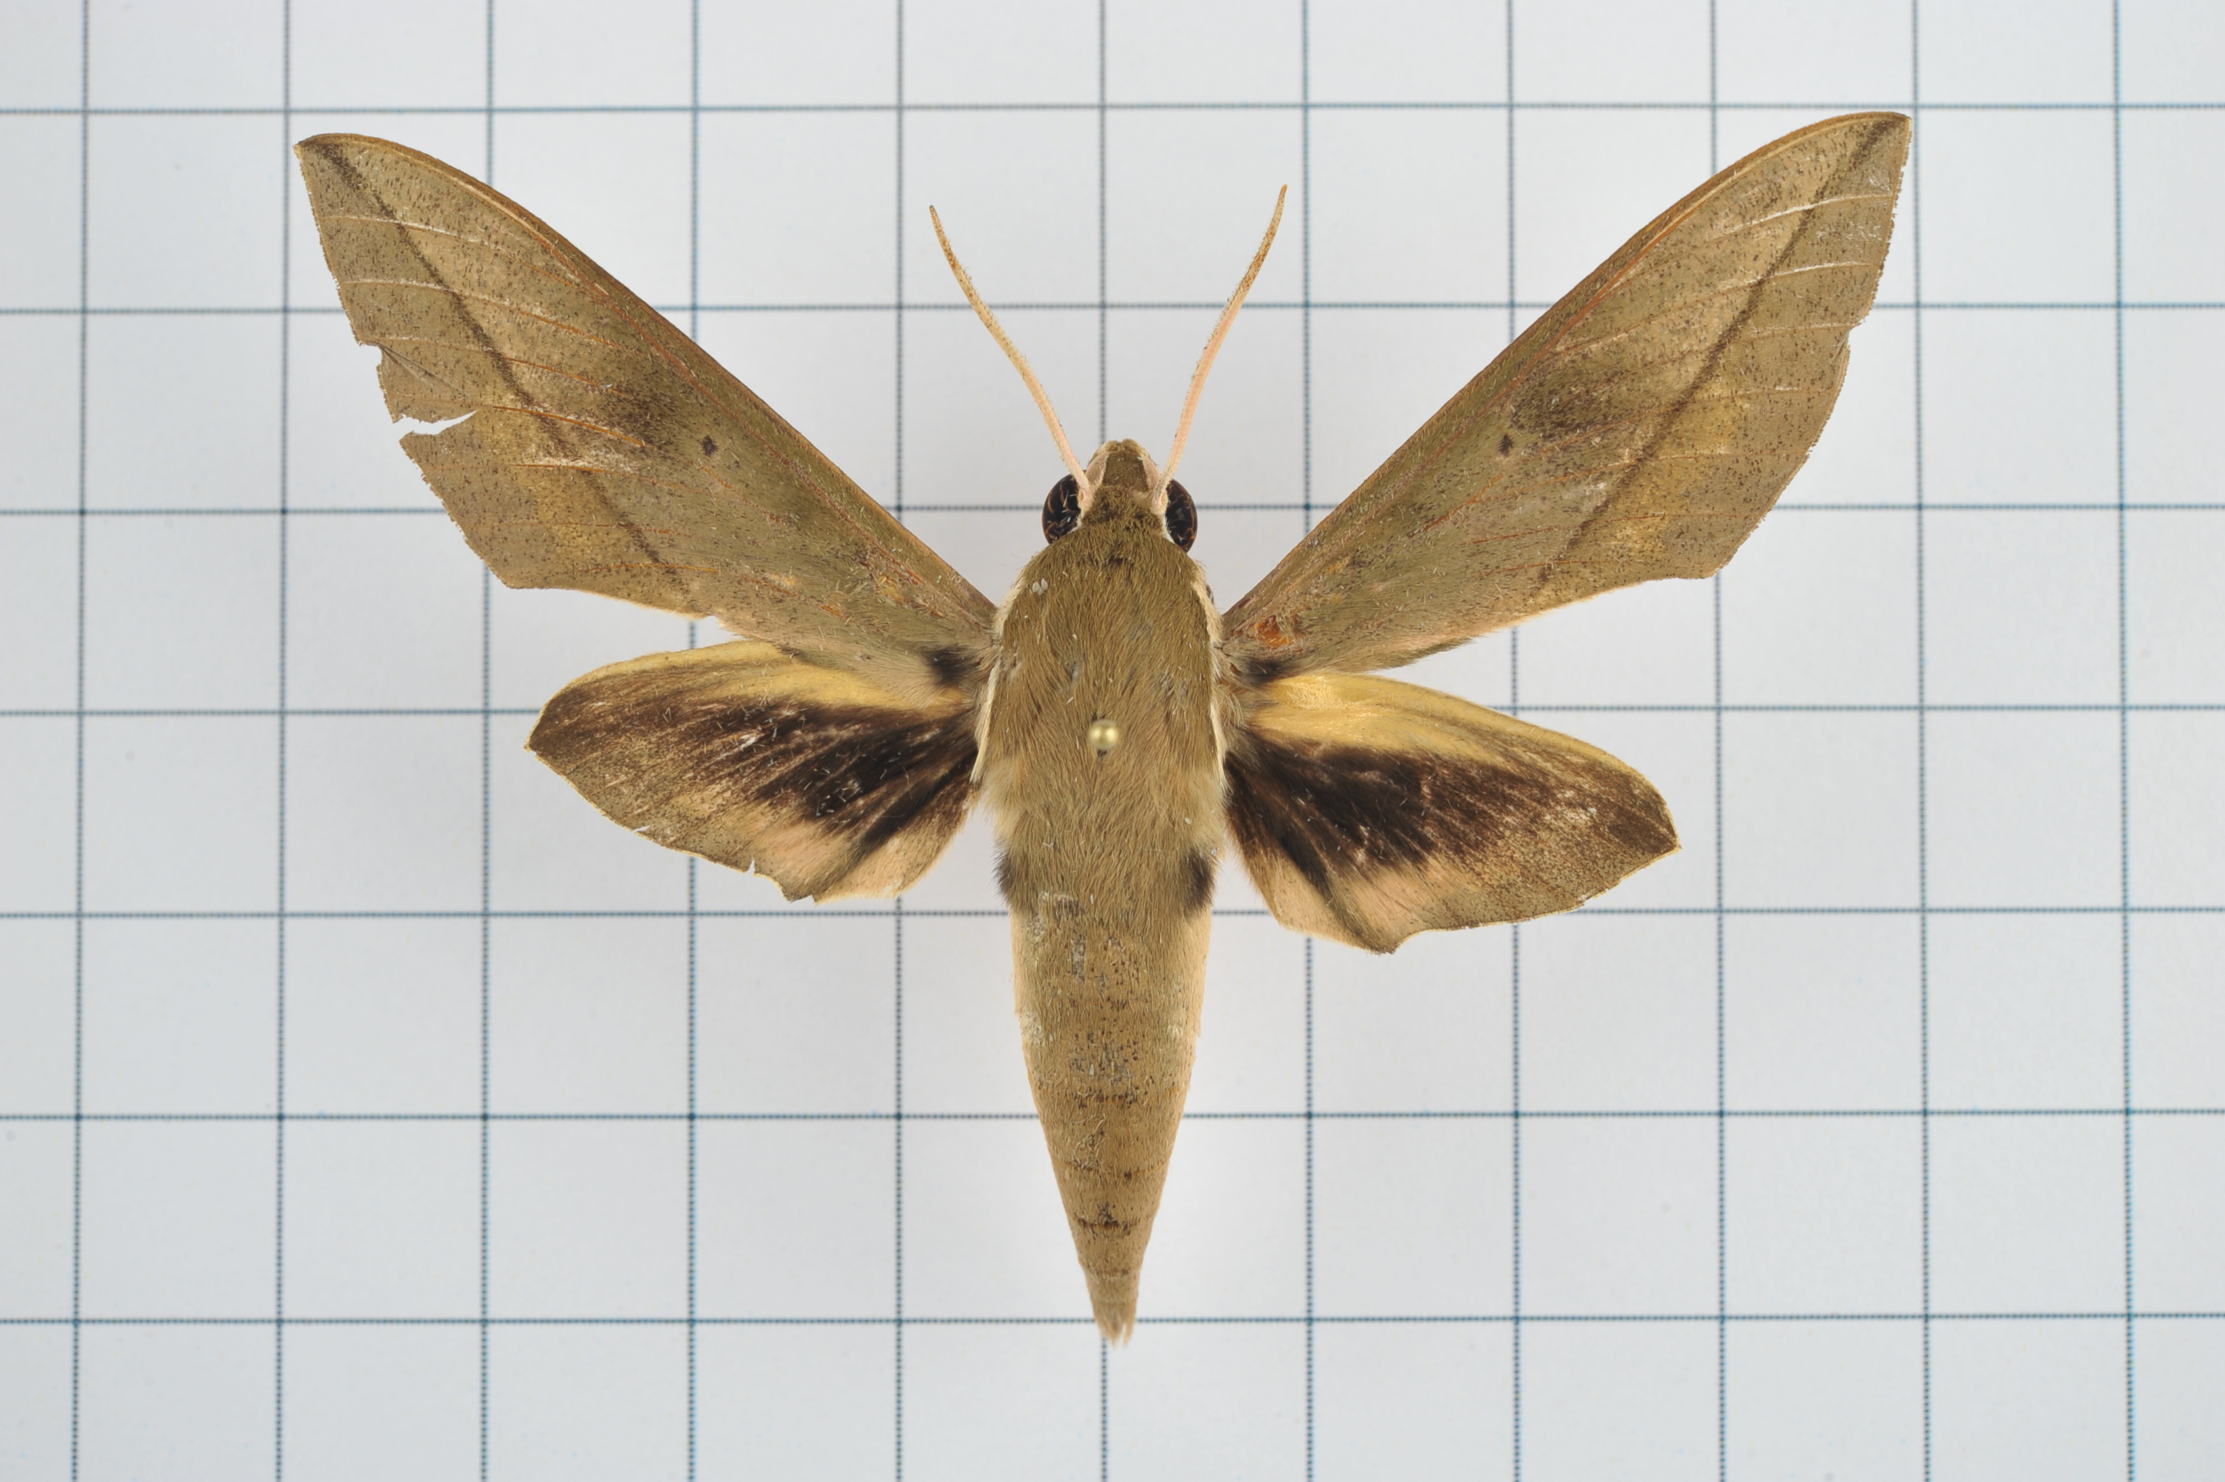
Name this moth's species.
Theretra tibetiana
